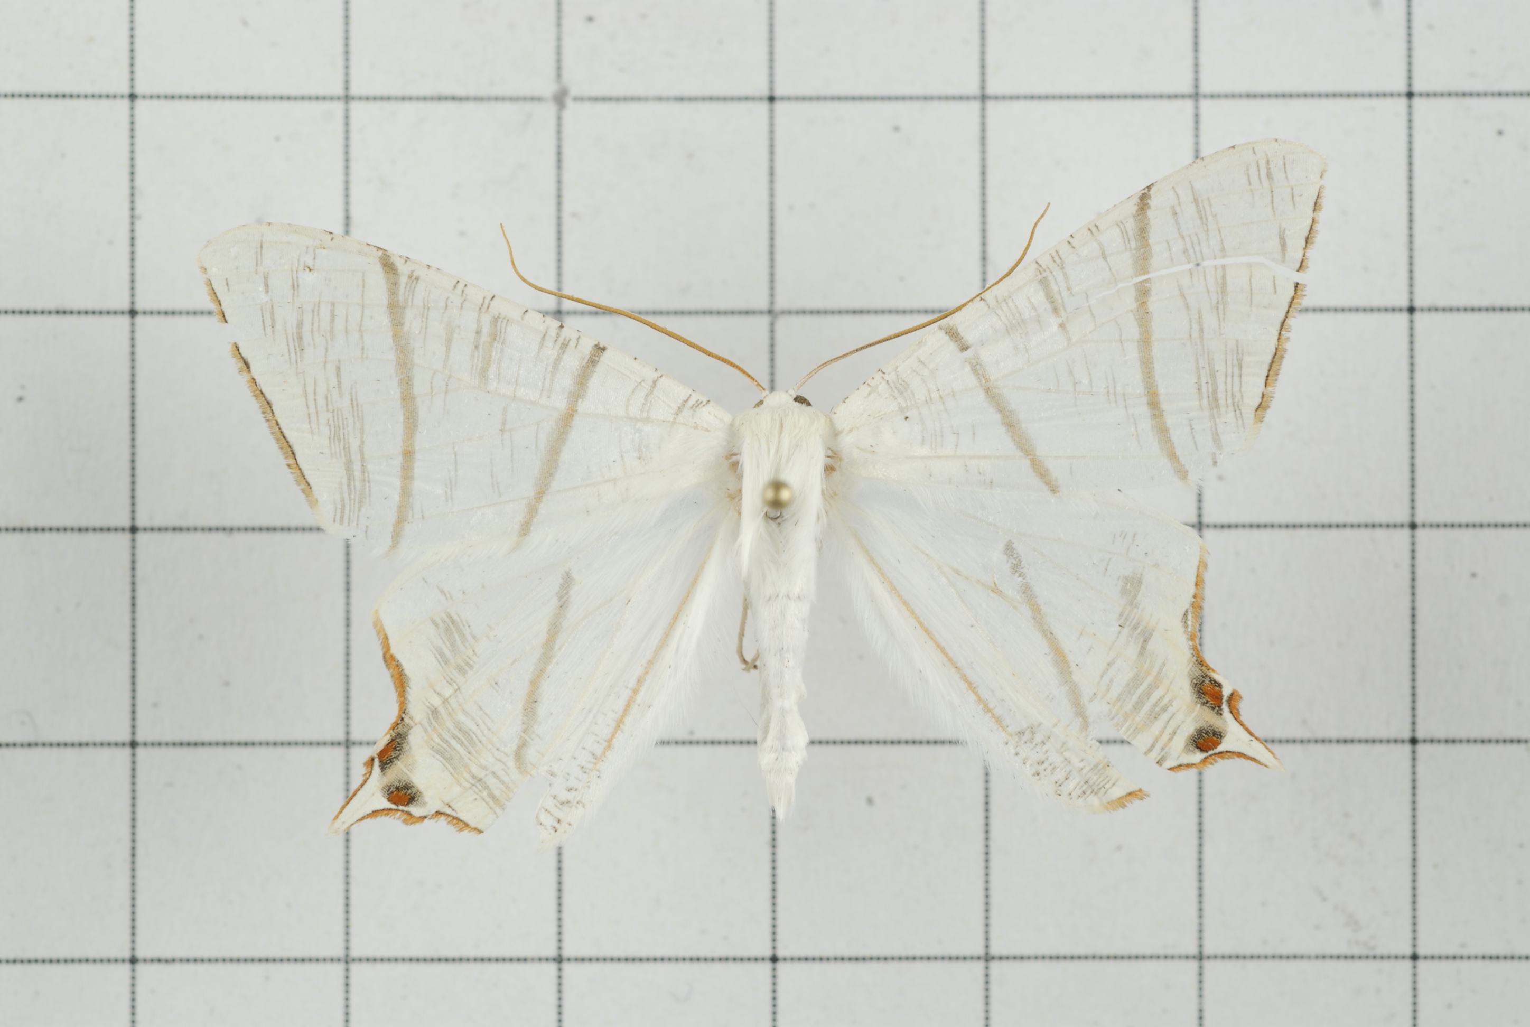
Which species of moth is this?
Ourapteryx yerburii virescens
